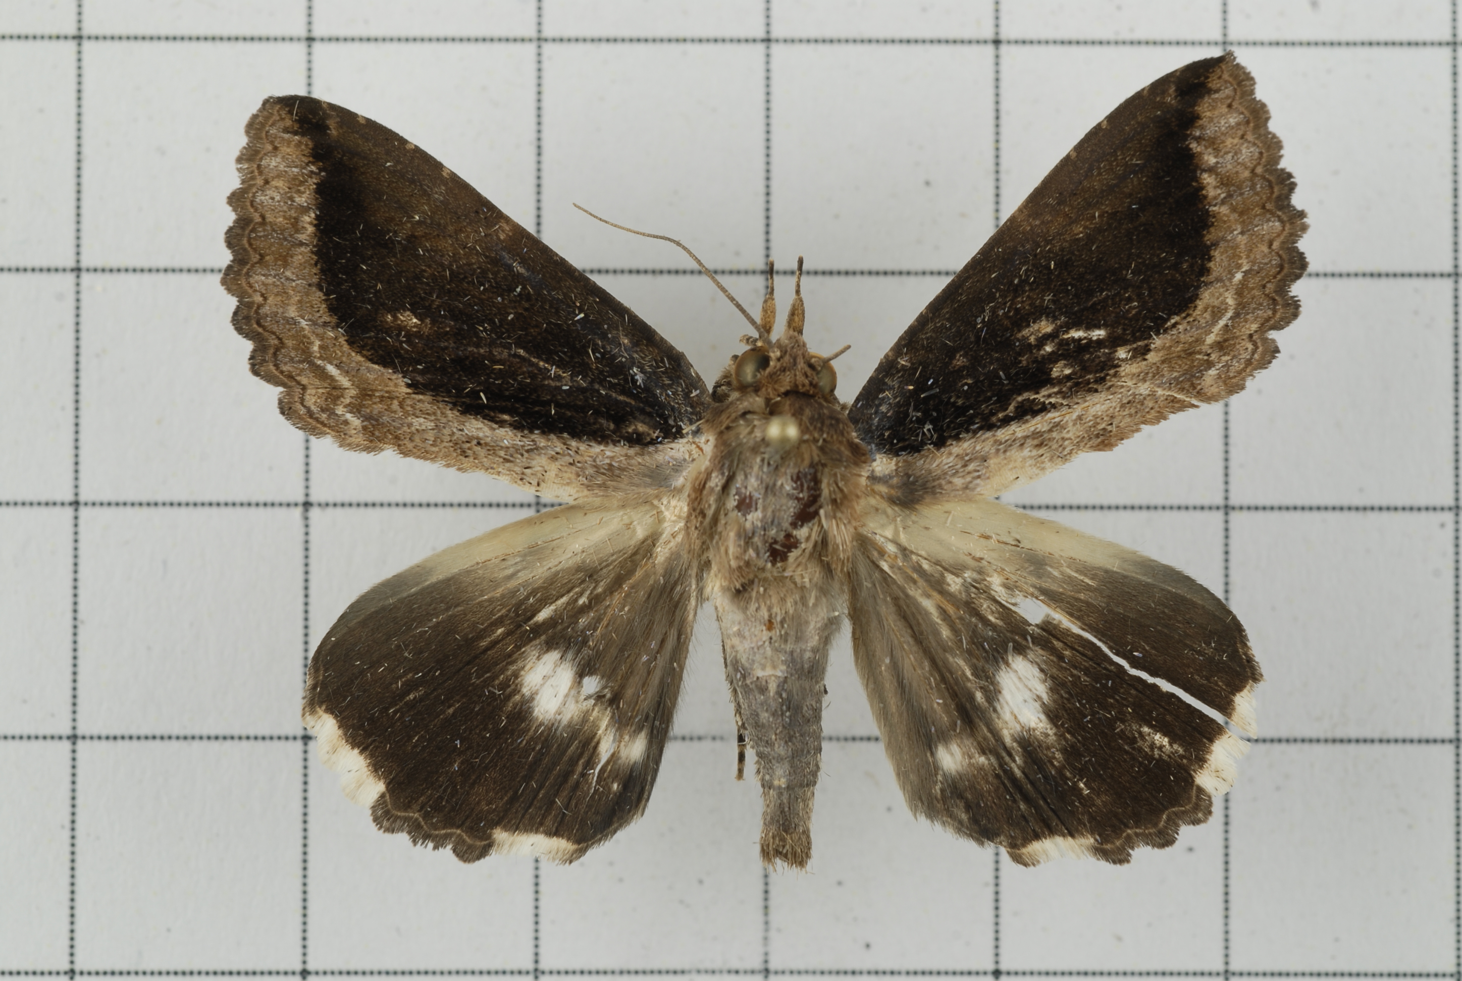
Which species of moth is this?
Ercheia cyllaria
